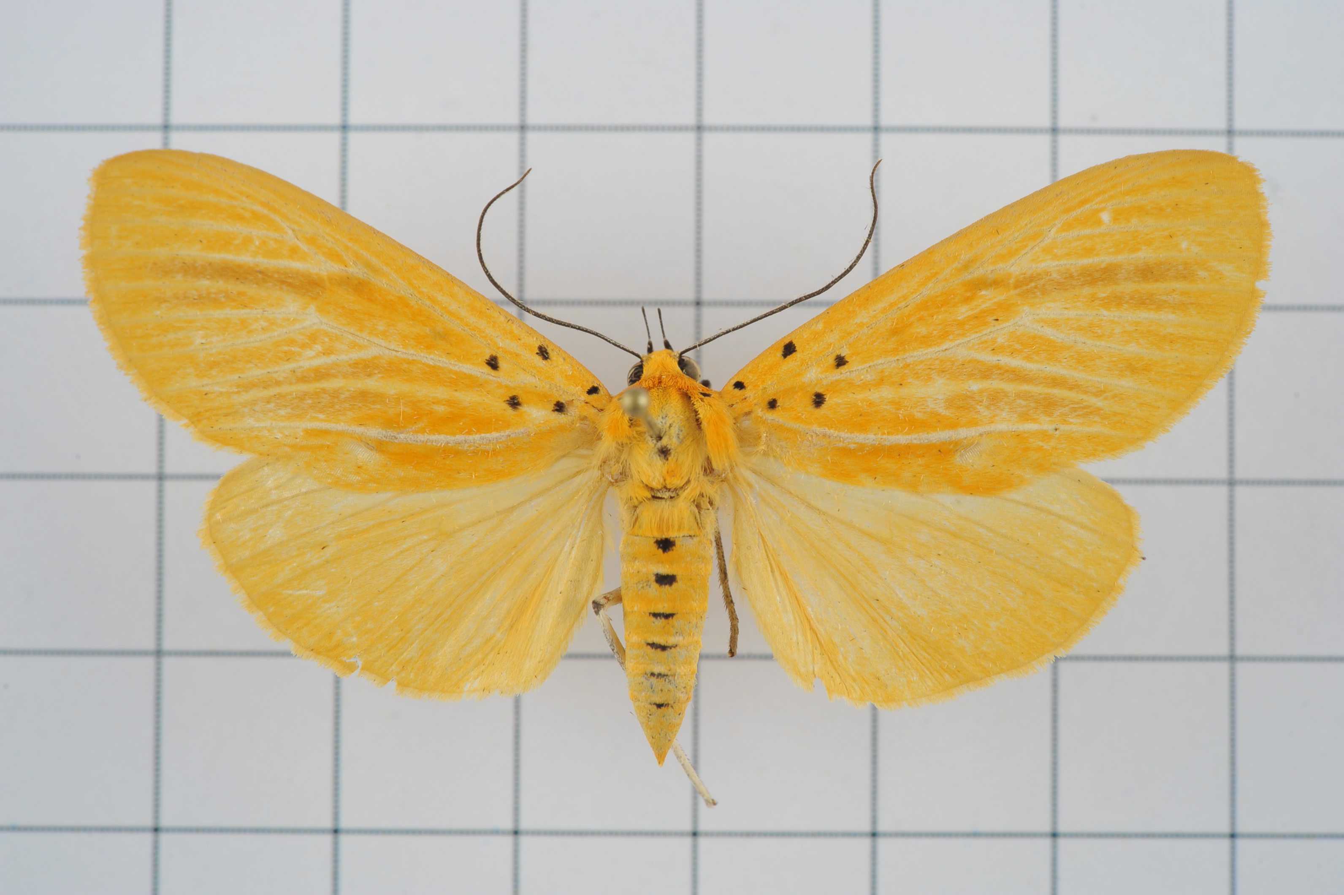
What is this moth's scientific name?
Asota egens confinis
